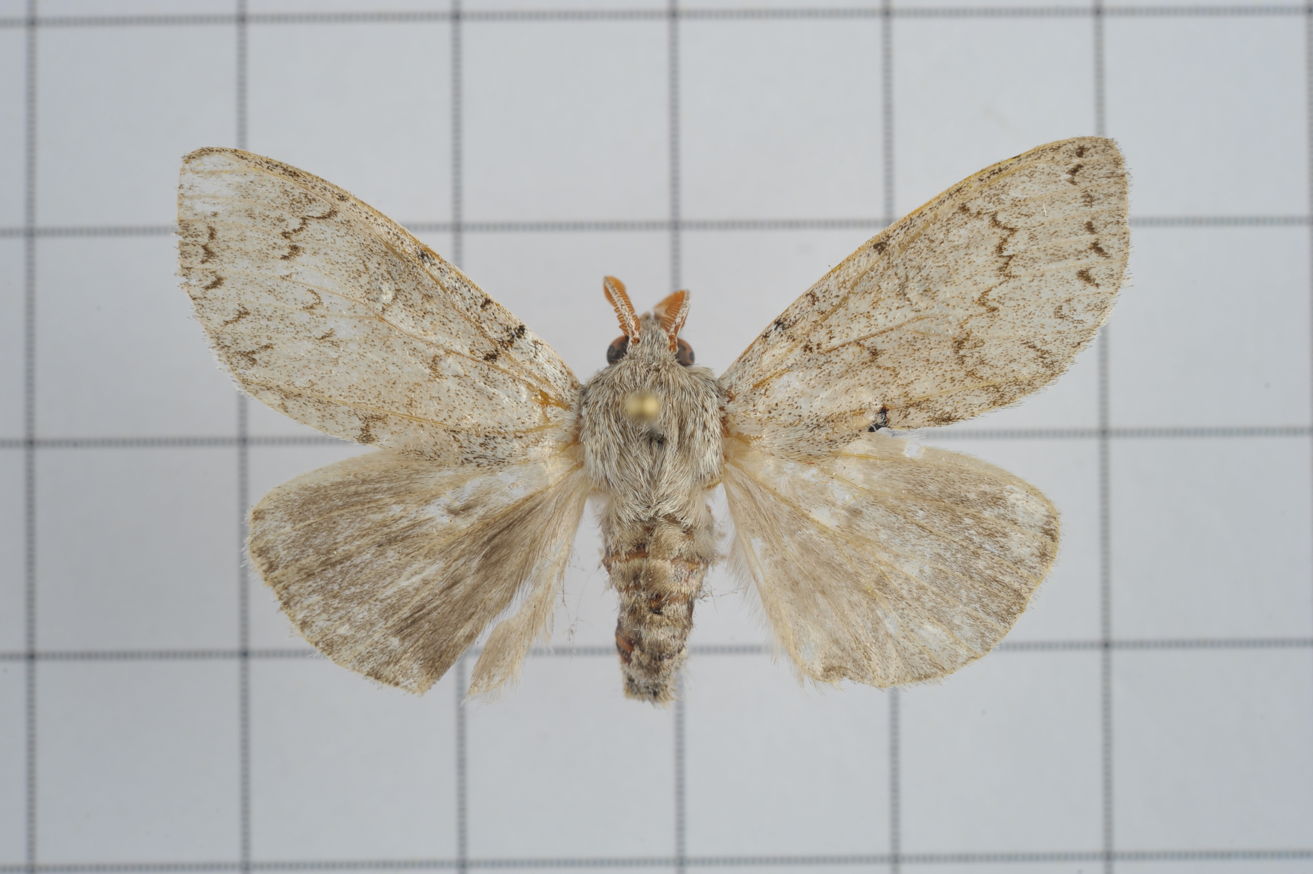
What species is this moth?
Calliteara postfusca
